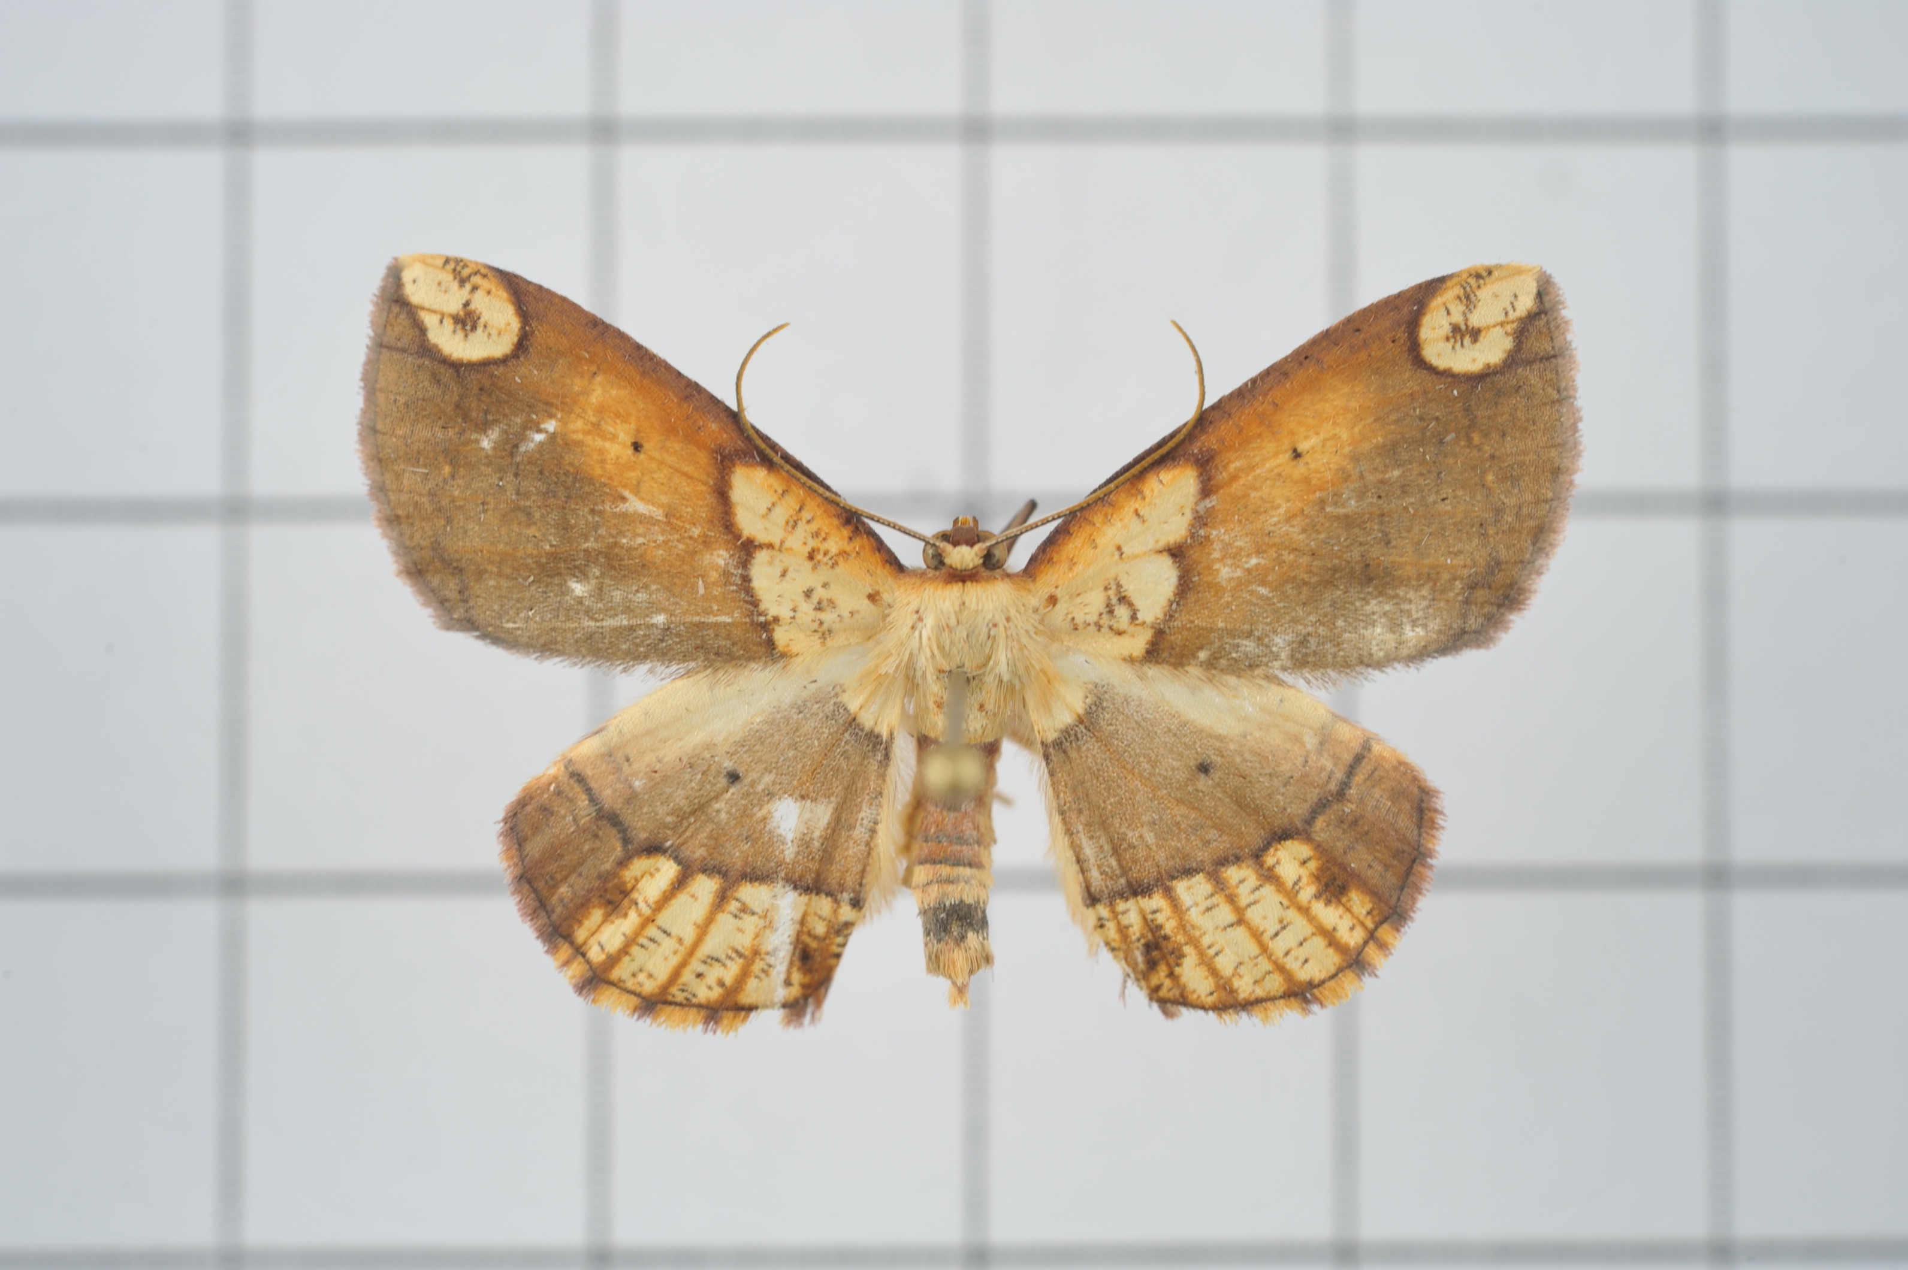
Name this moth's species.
Platycerota particolor
